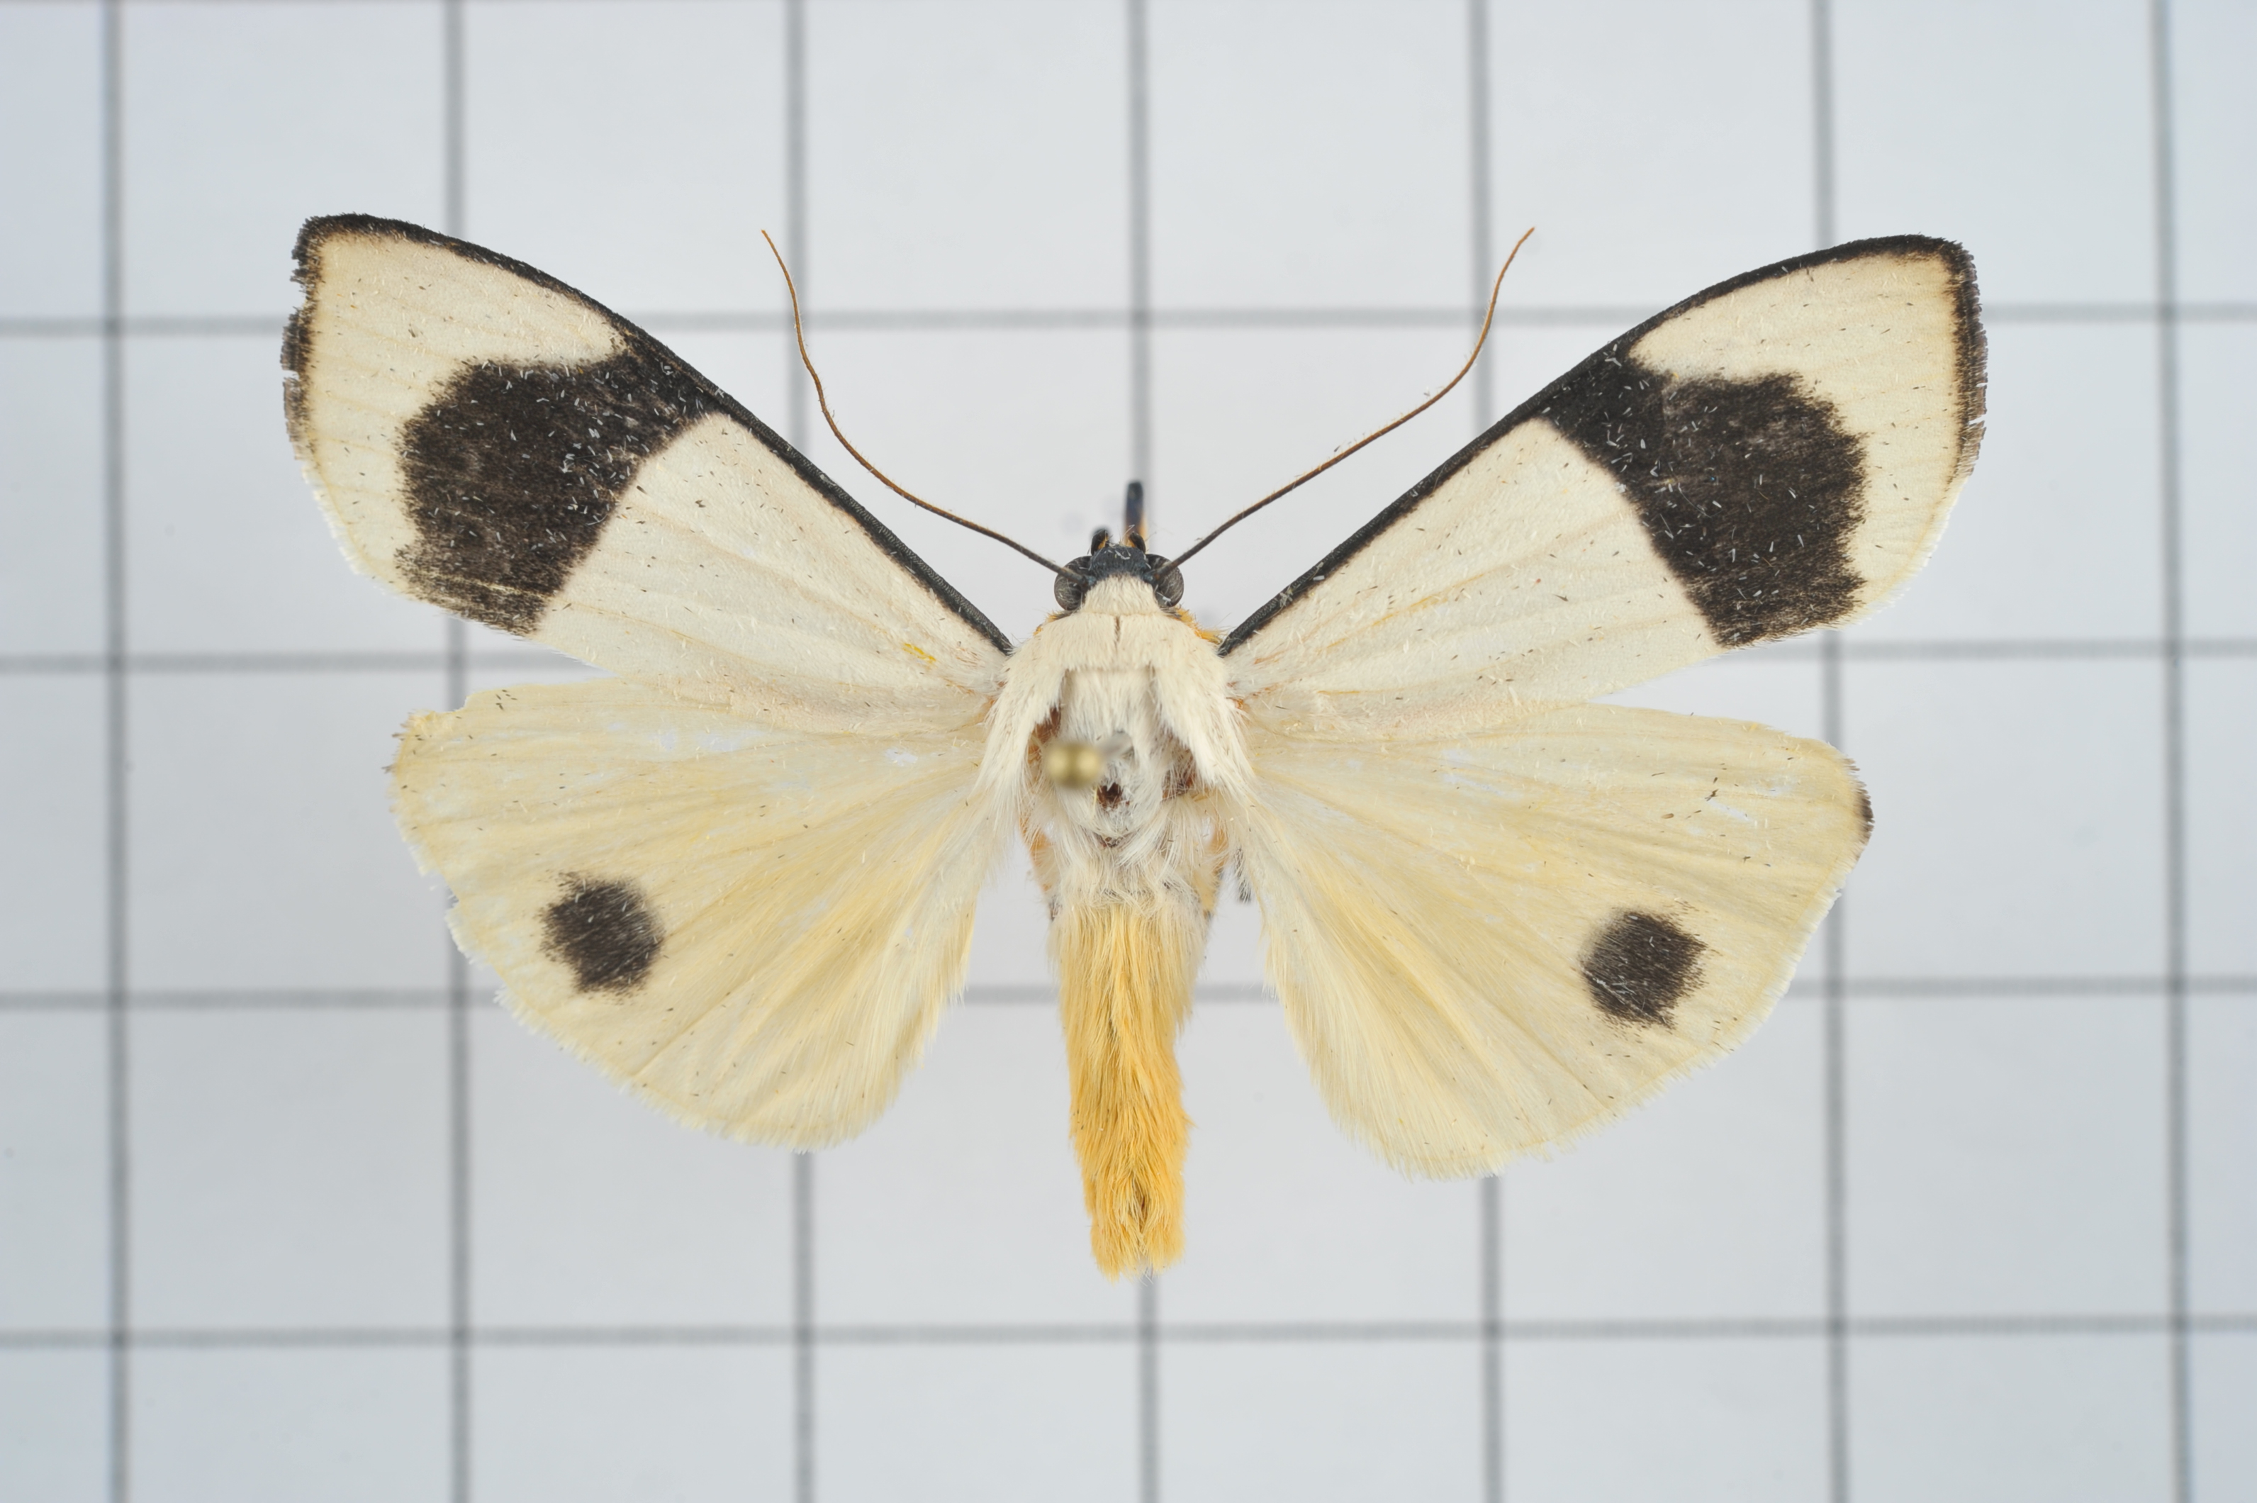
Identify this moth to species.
Vamuna alboluteora
